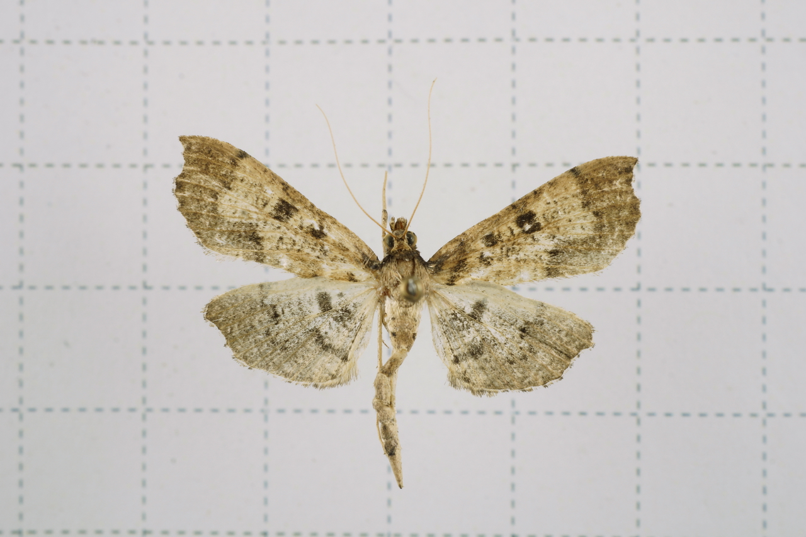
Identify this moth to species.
Ceratarcha umbrosa
